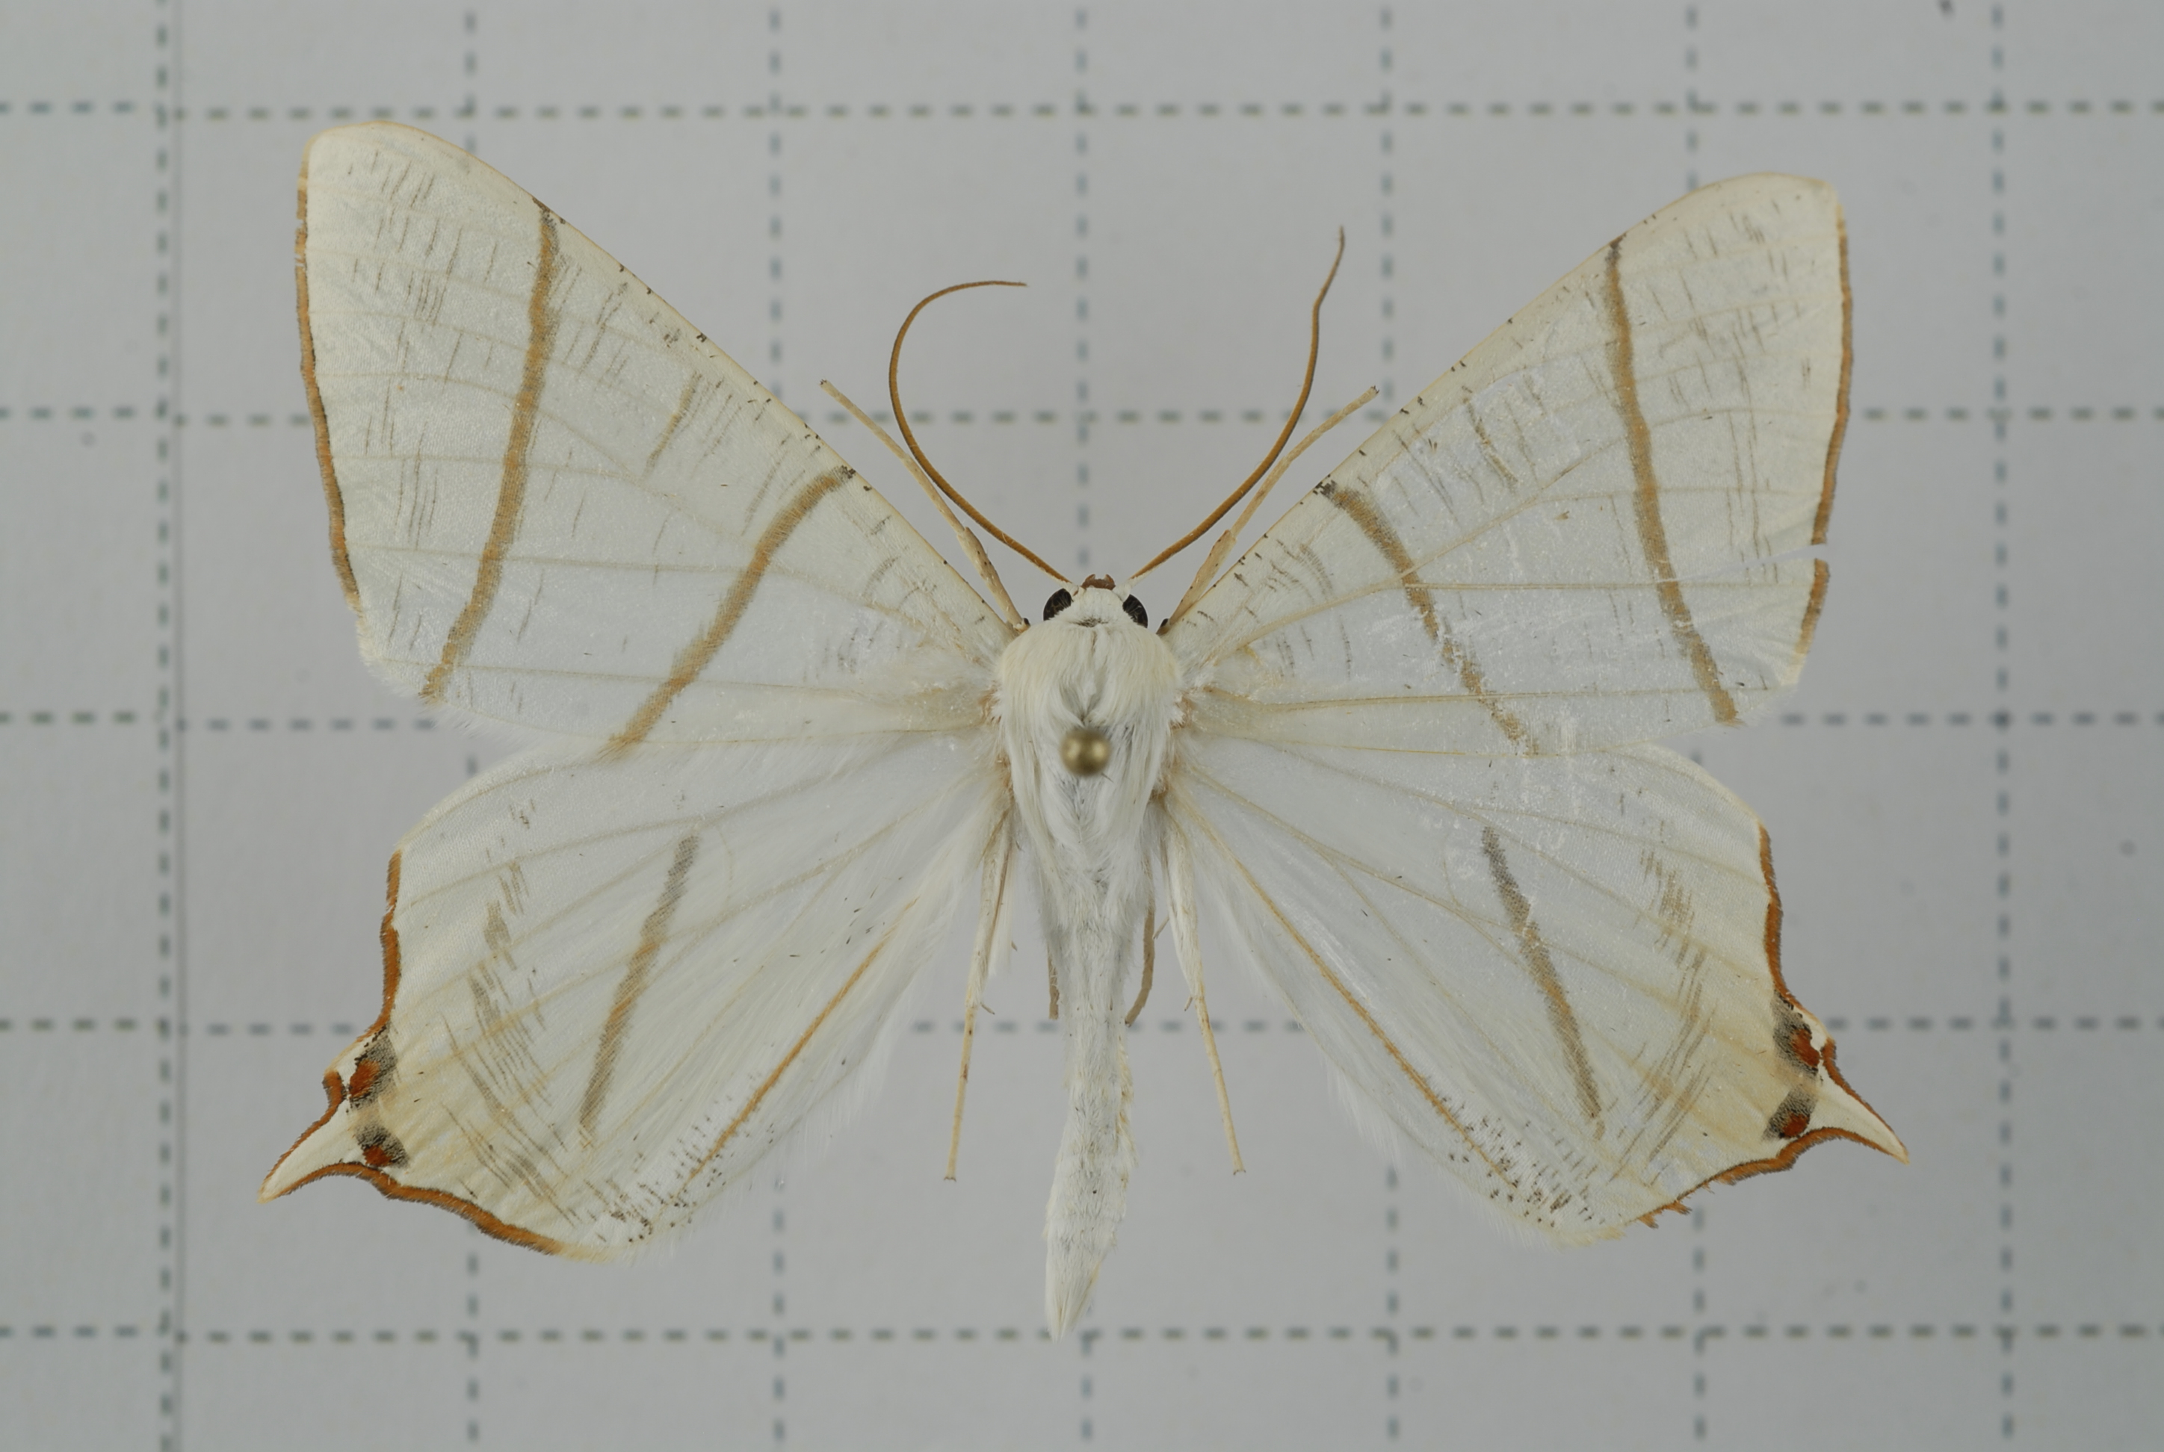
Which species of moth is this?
Ourapteryx yerburii virescens
